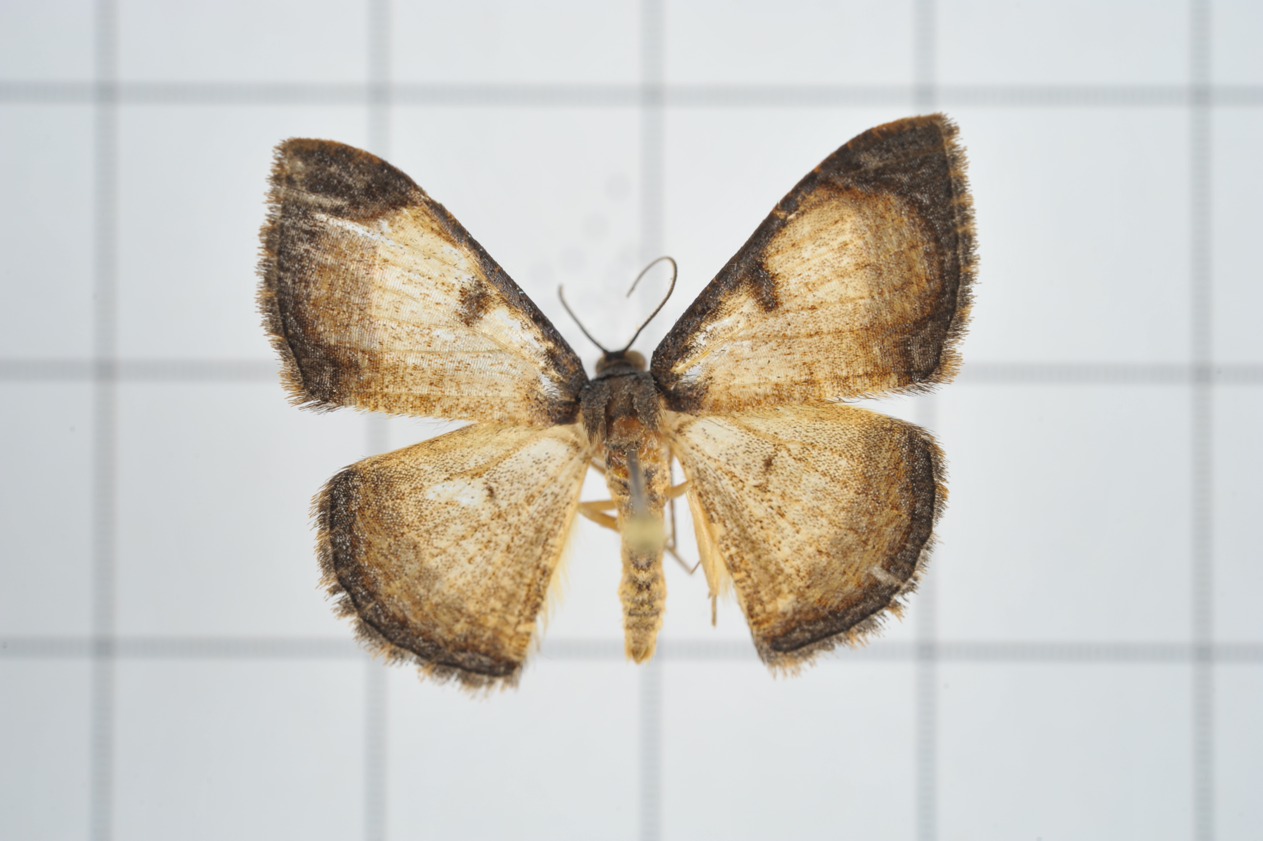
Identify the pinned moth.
Hydatocapnia gemina
